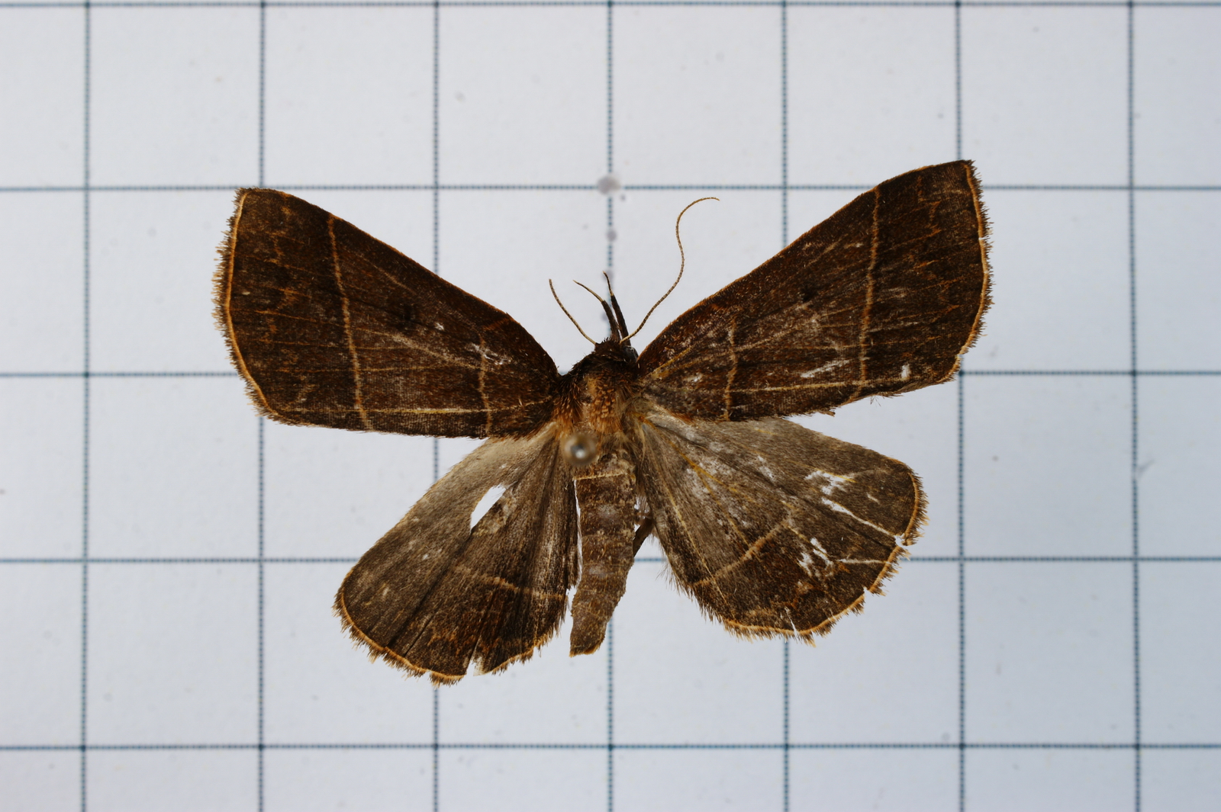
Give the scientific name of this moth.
Bertula venata
